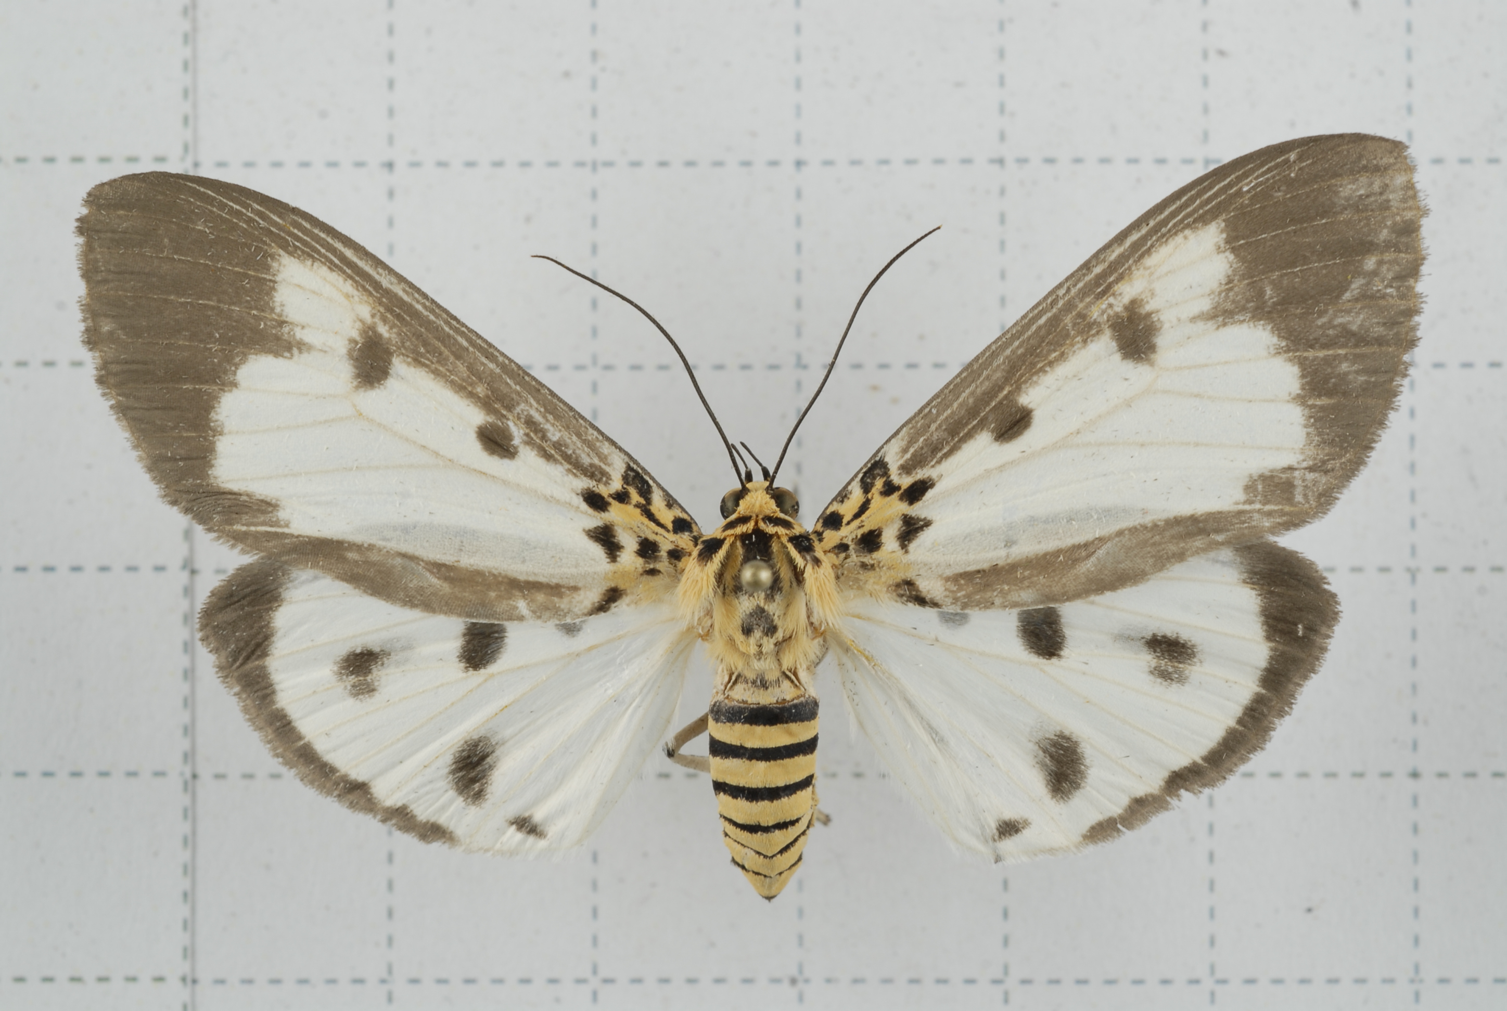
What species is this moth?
Asota plana lacteata
